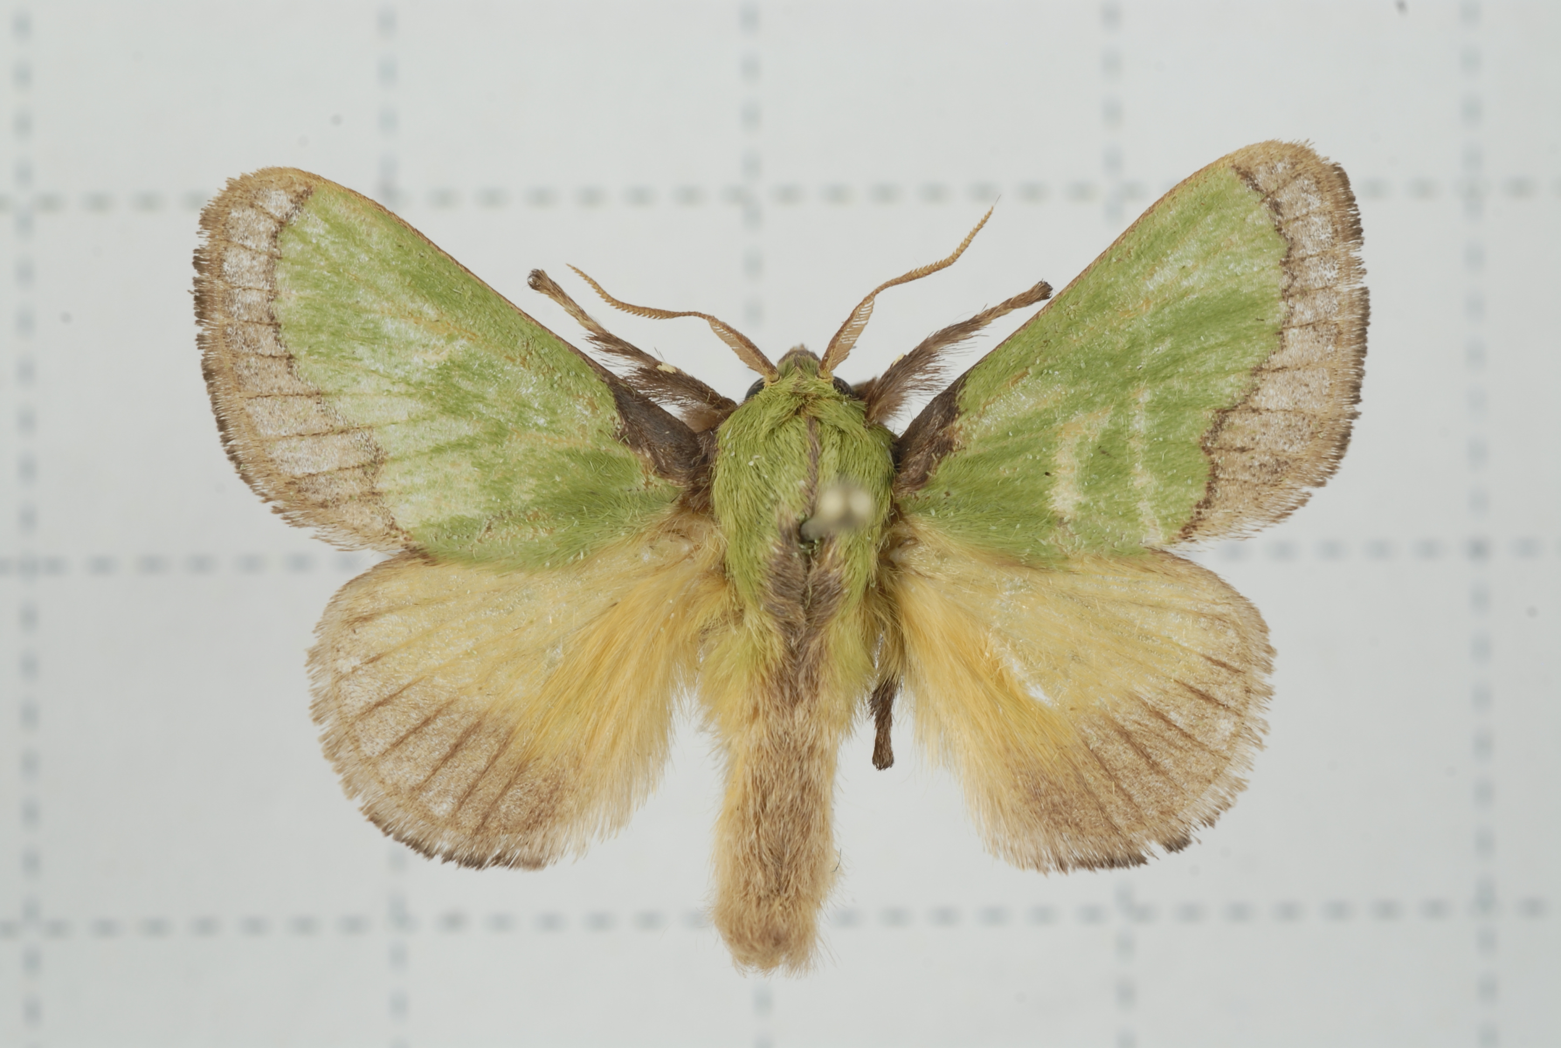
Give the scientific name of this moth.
Parasa shirakii
